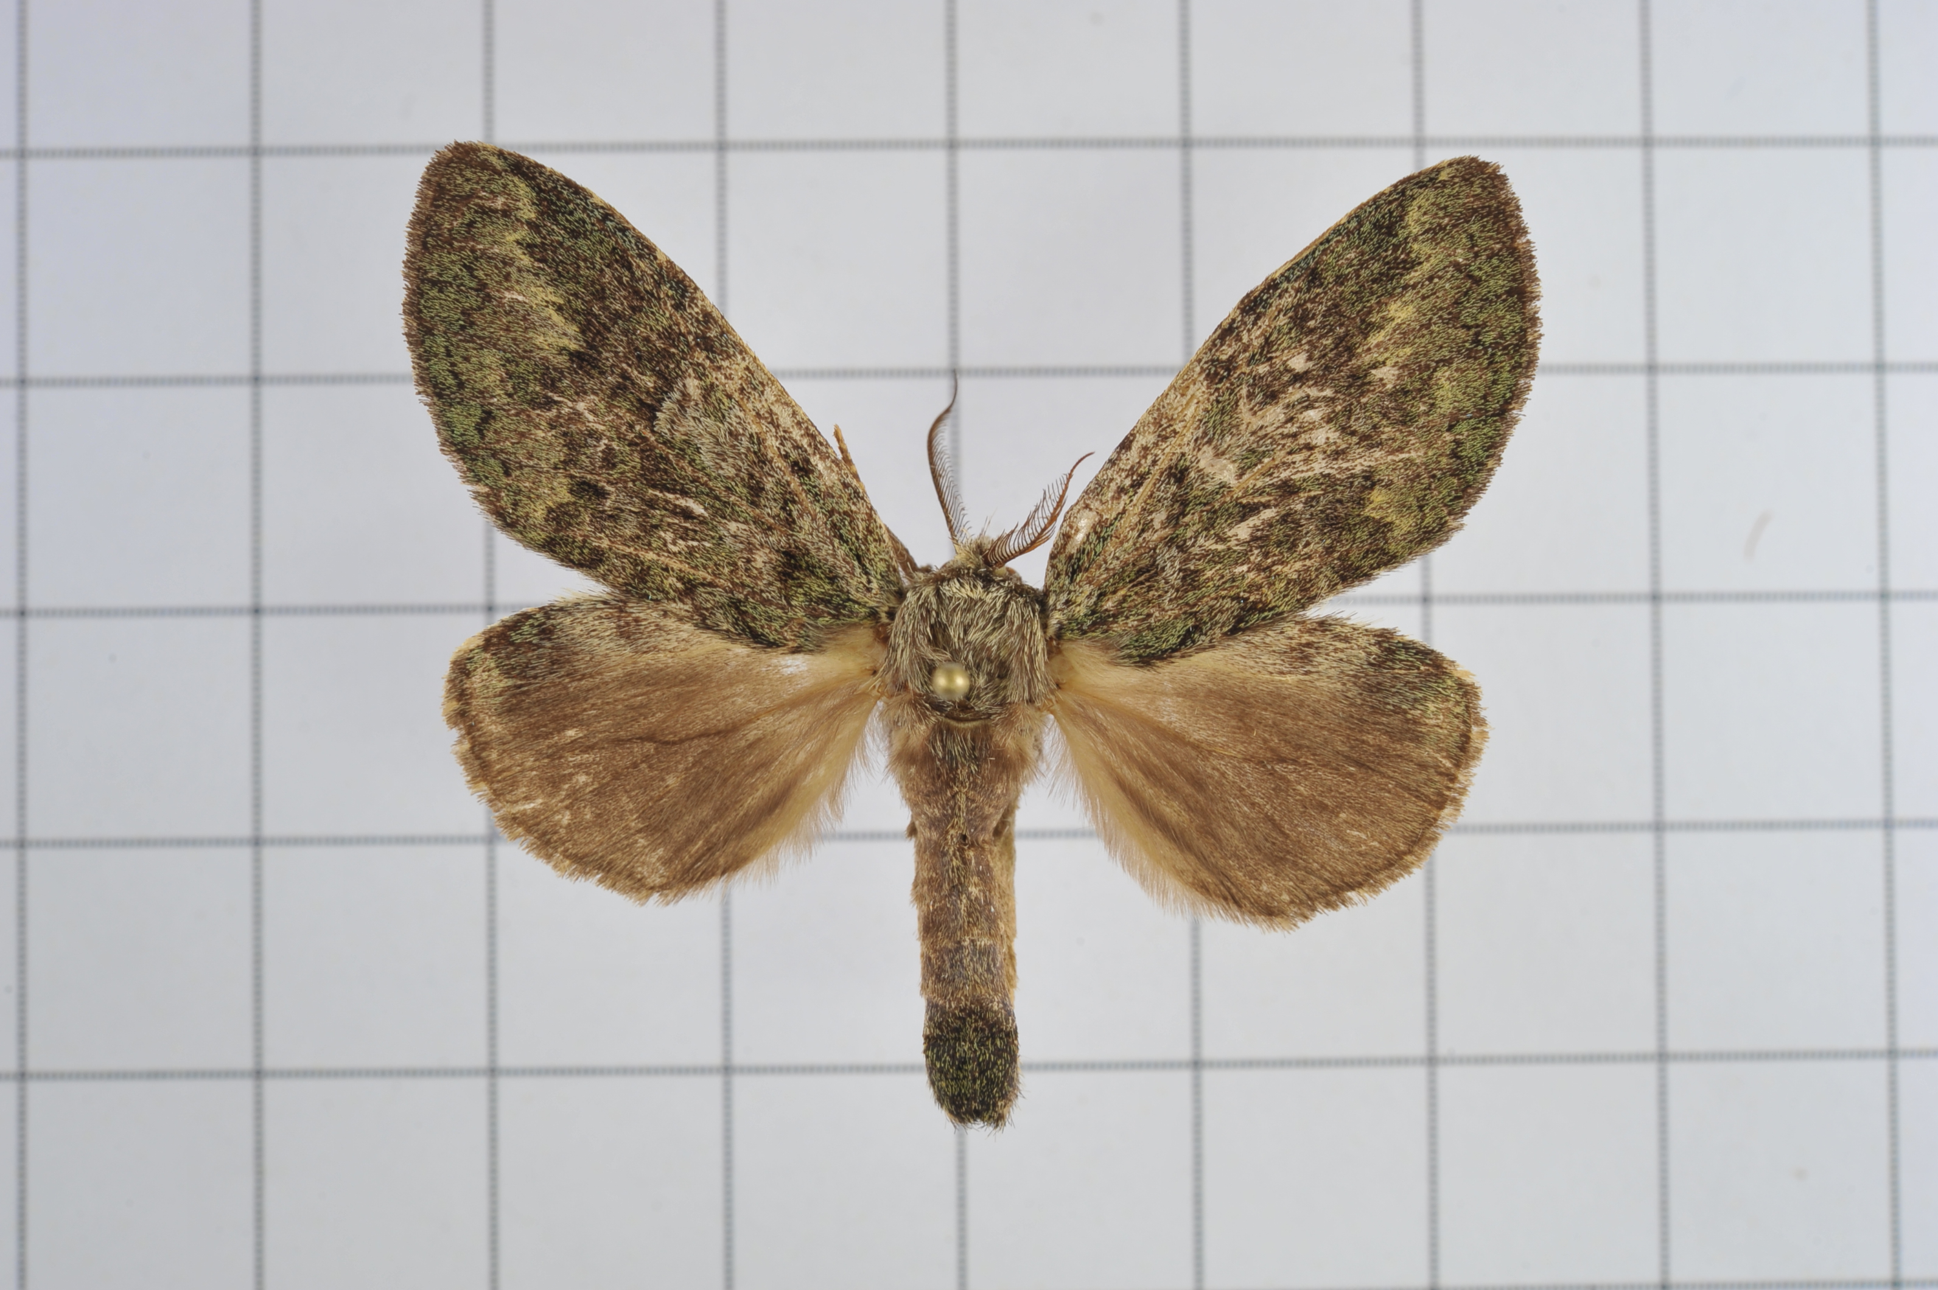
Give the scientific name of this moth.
Syntypistis viridipicta
